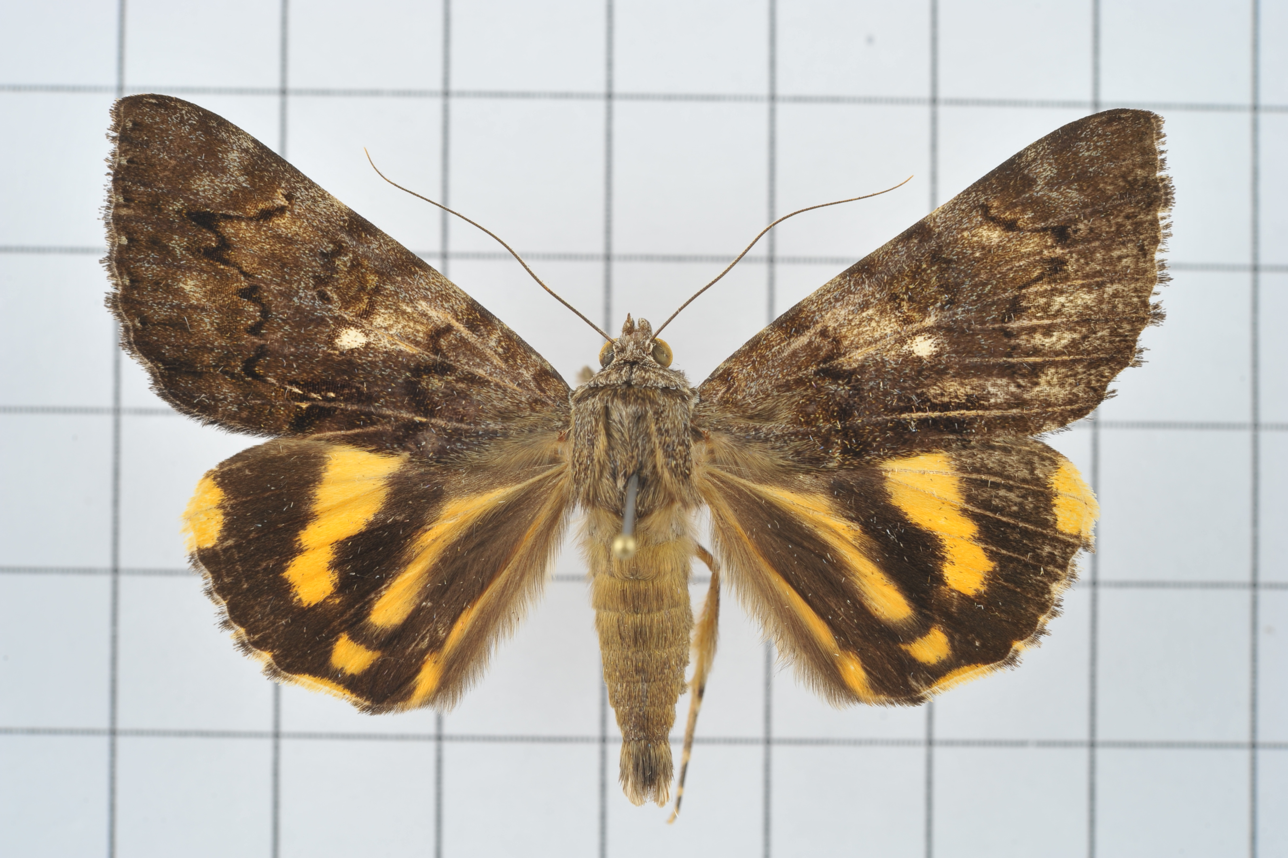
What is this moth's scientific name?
Catocala pataloides
